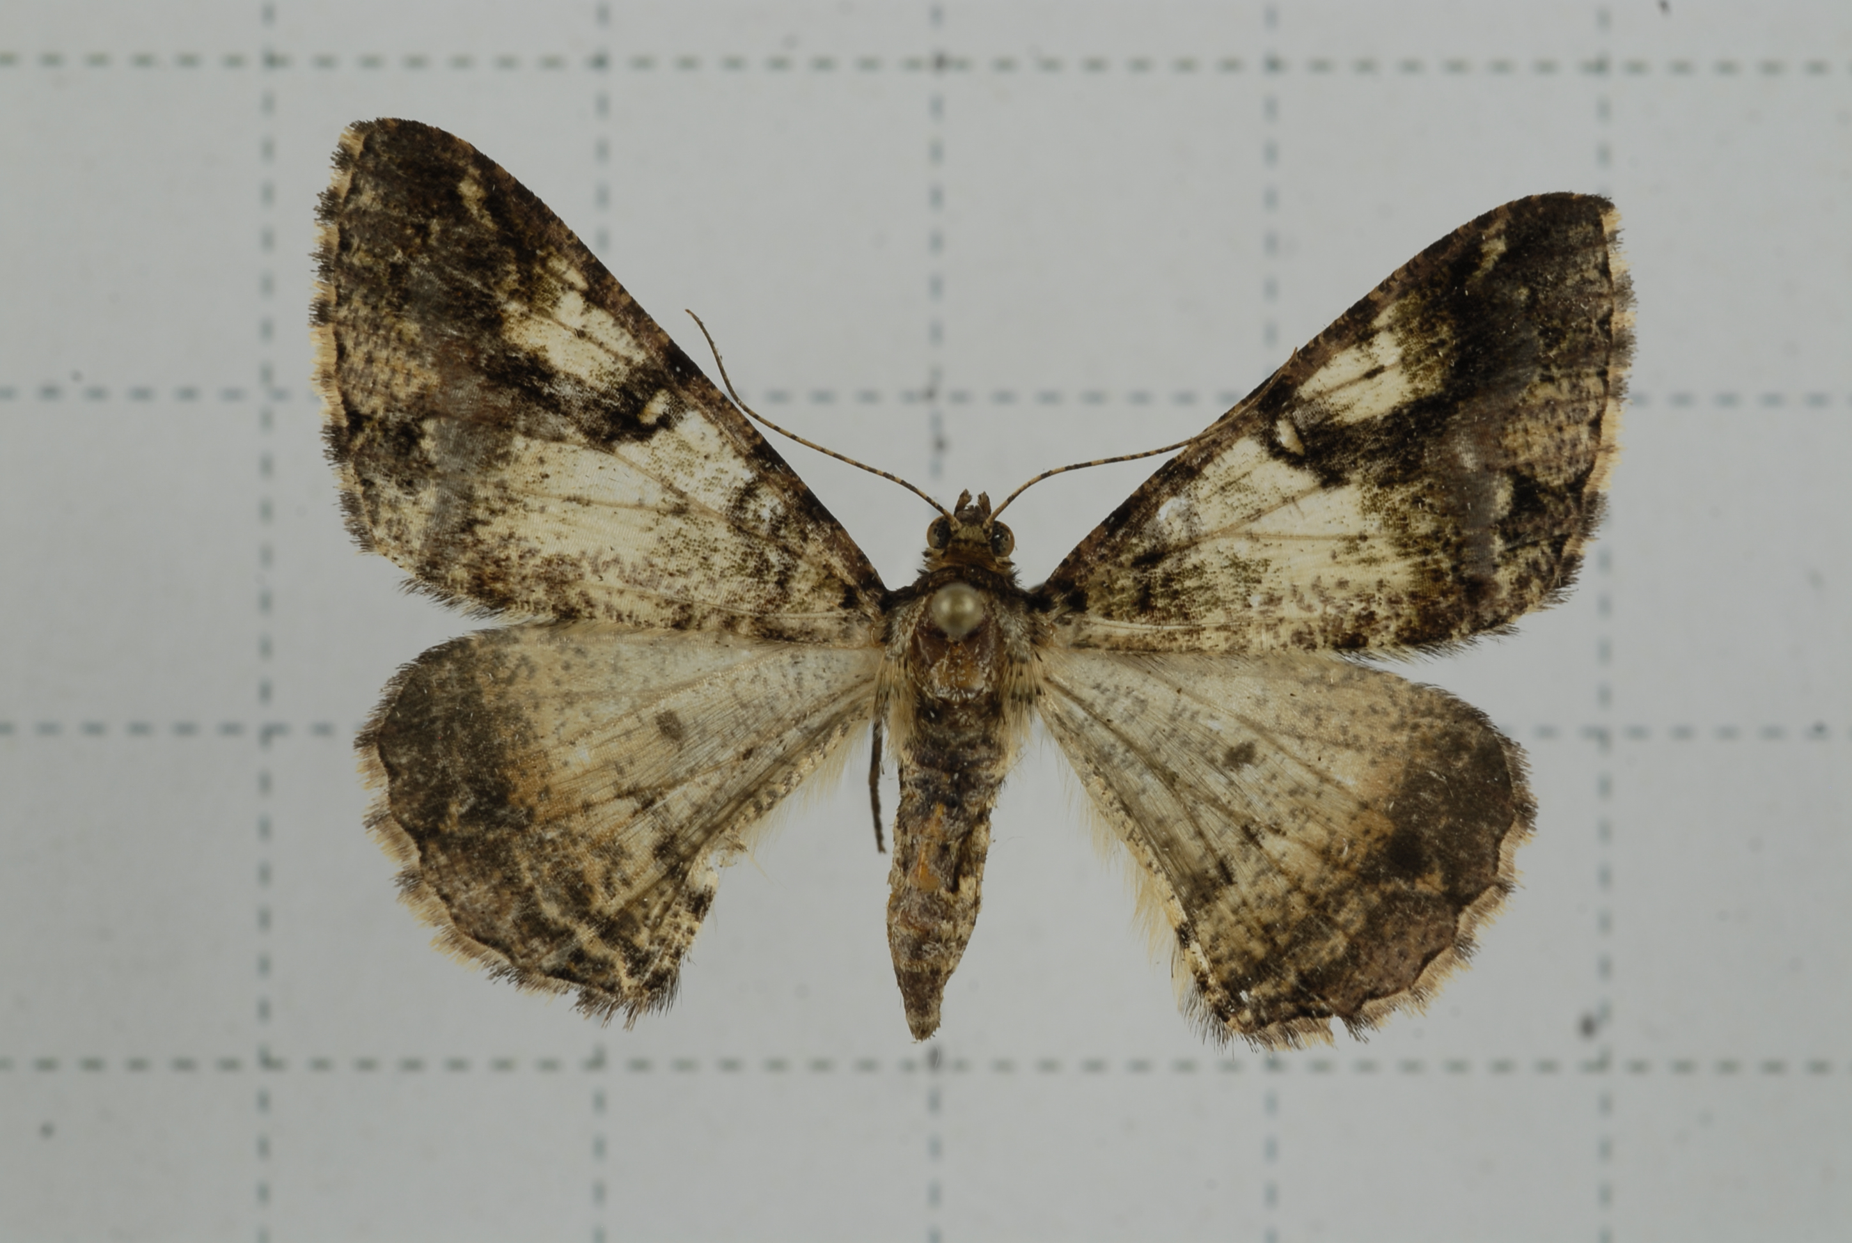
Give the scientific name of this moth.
Gasterocome pannosaria orta
